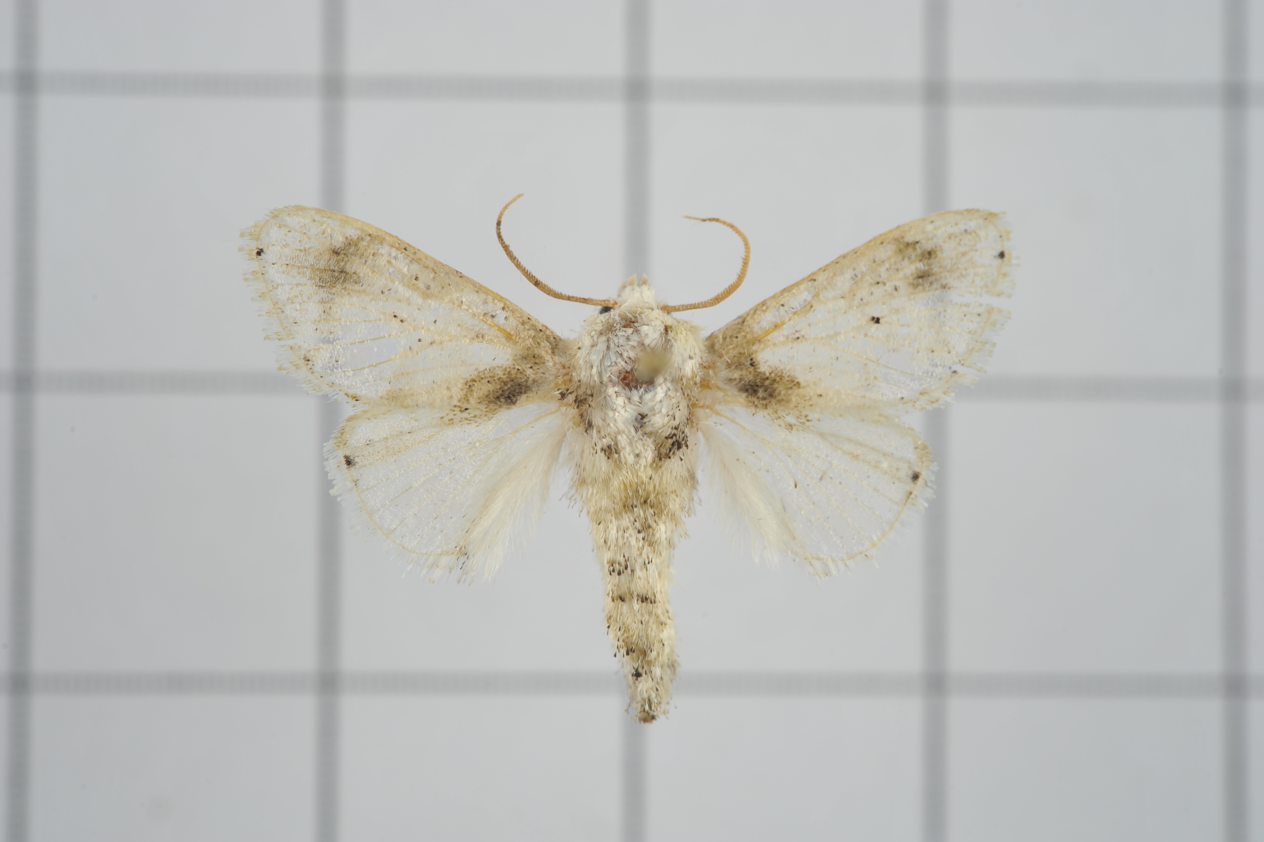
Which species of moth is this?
Althonarosa horisyaensis
